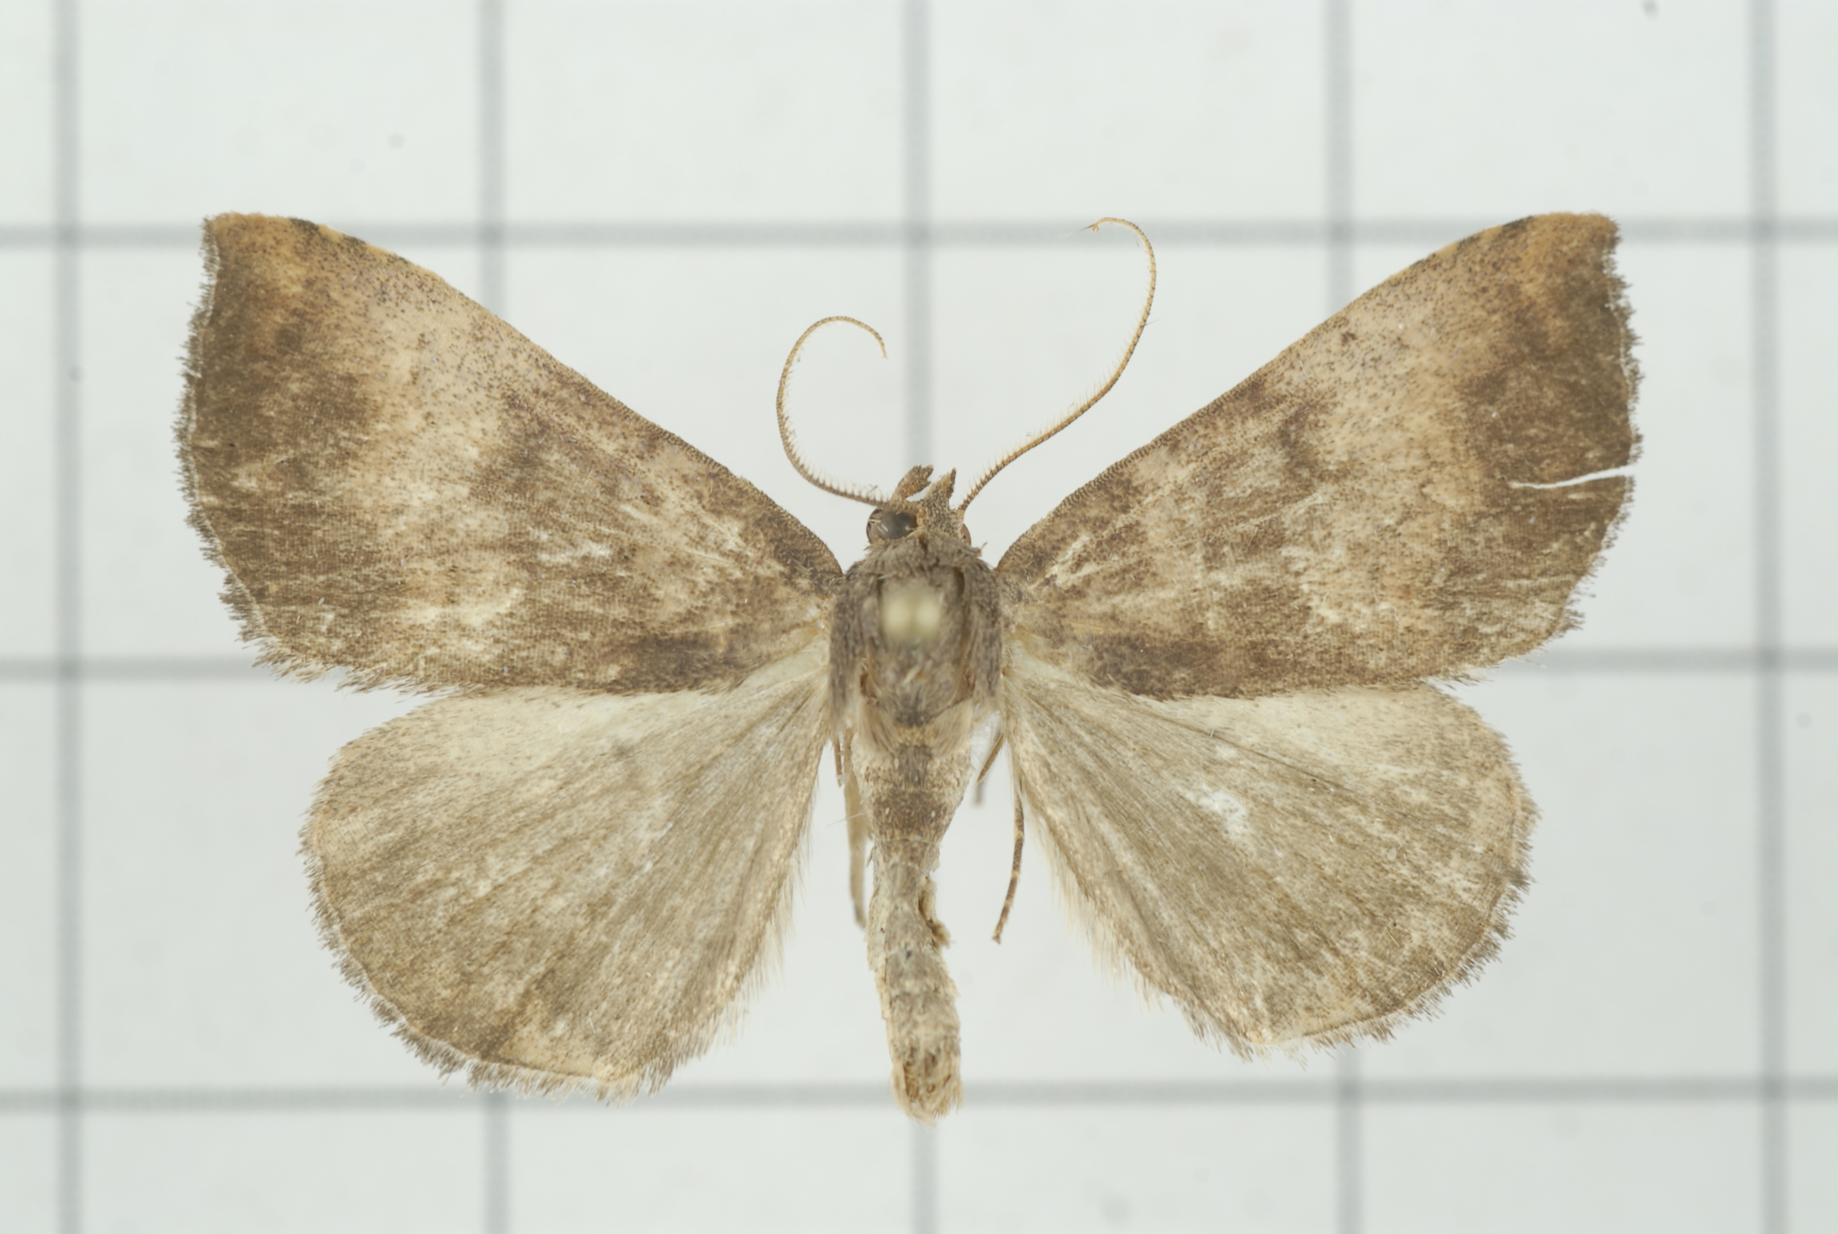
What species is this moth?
Scedopla umbrosa
